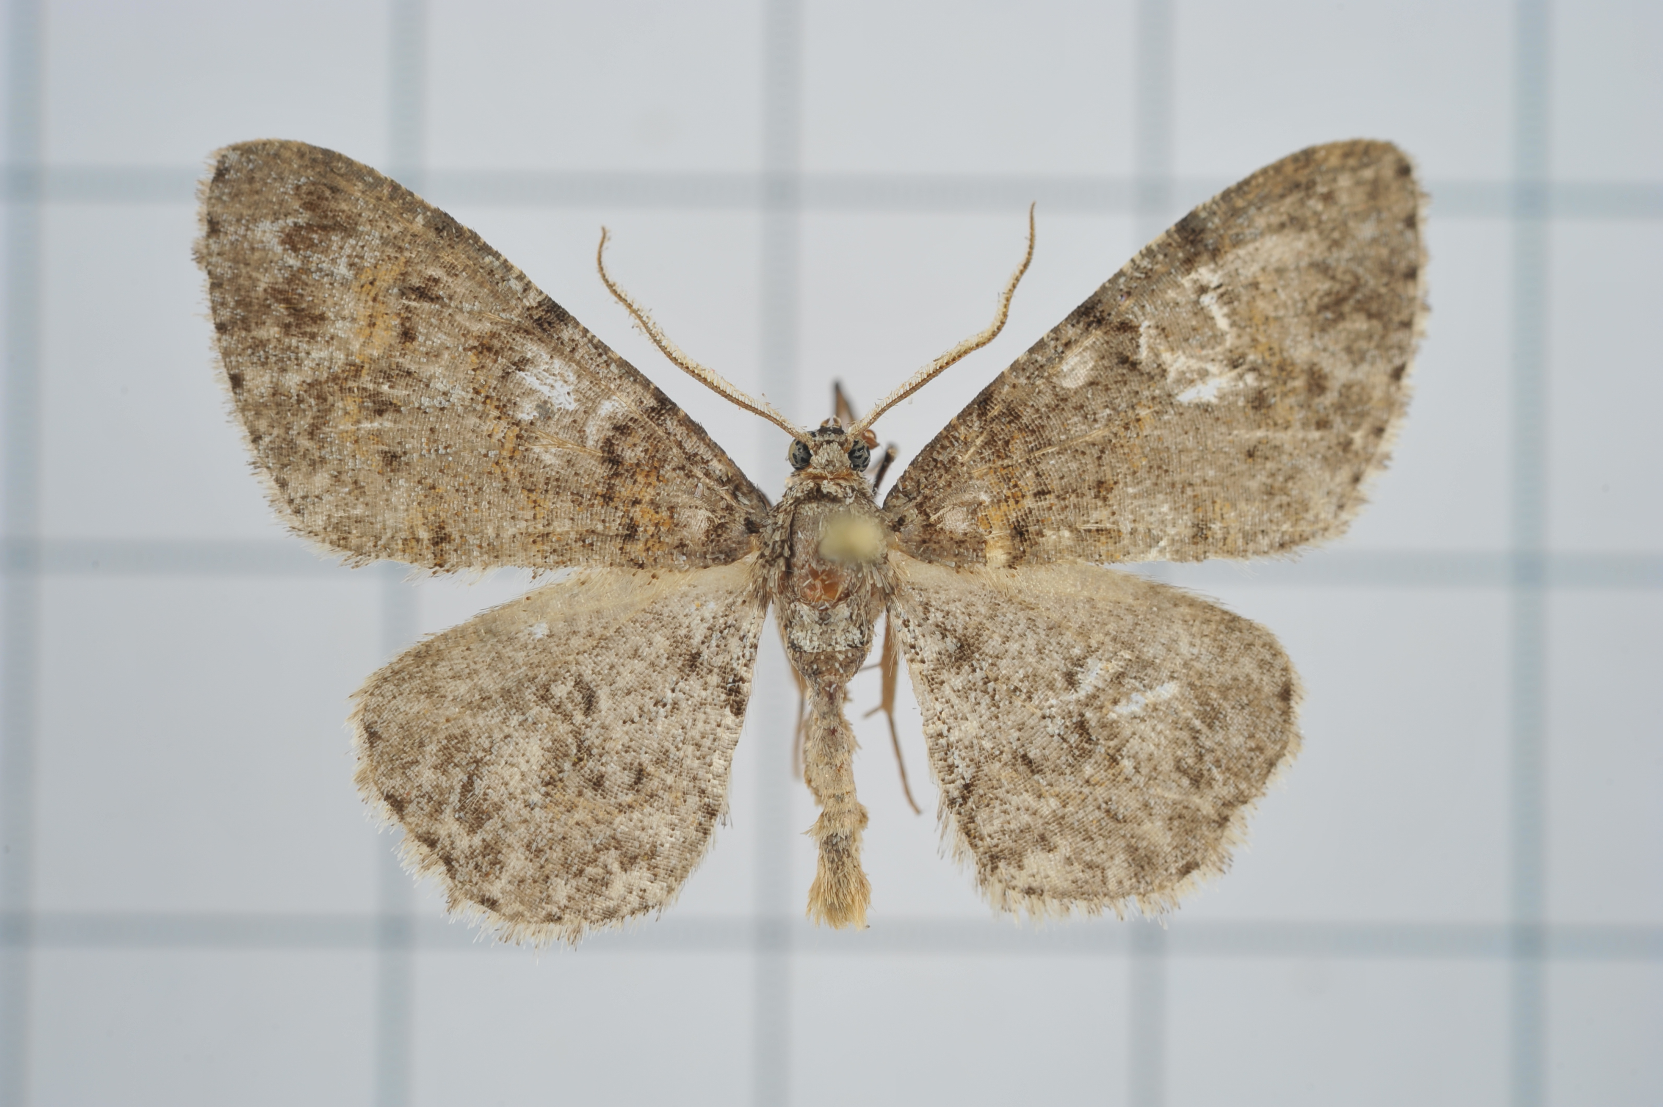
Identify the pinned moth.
Aethalura duplicata
